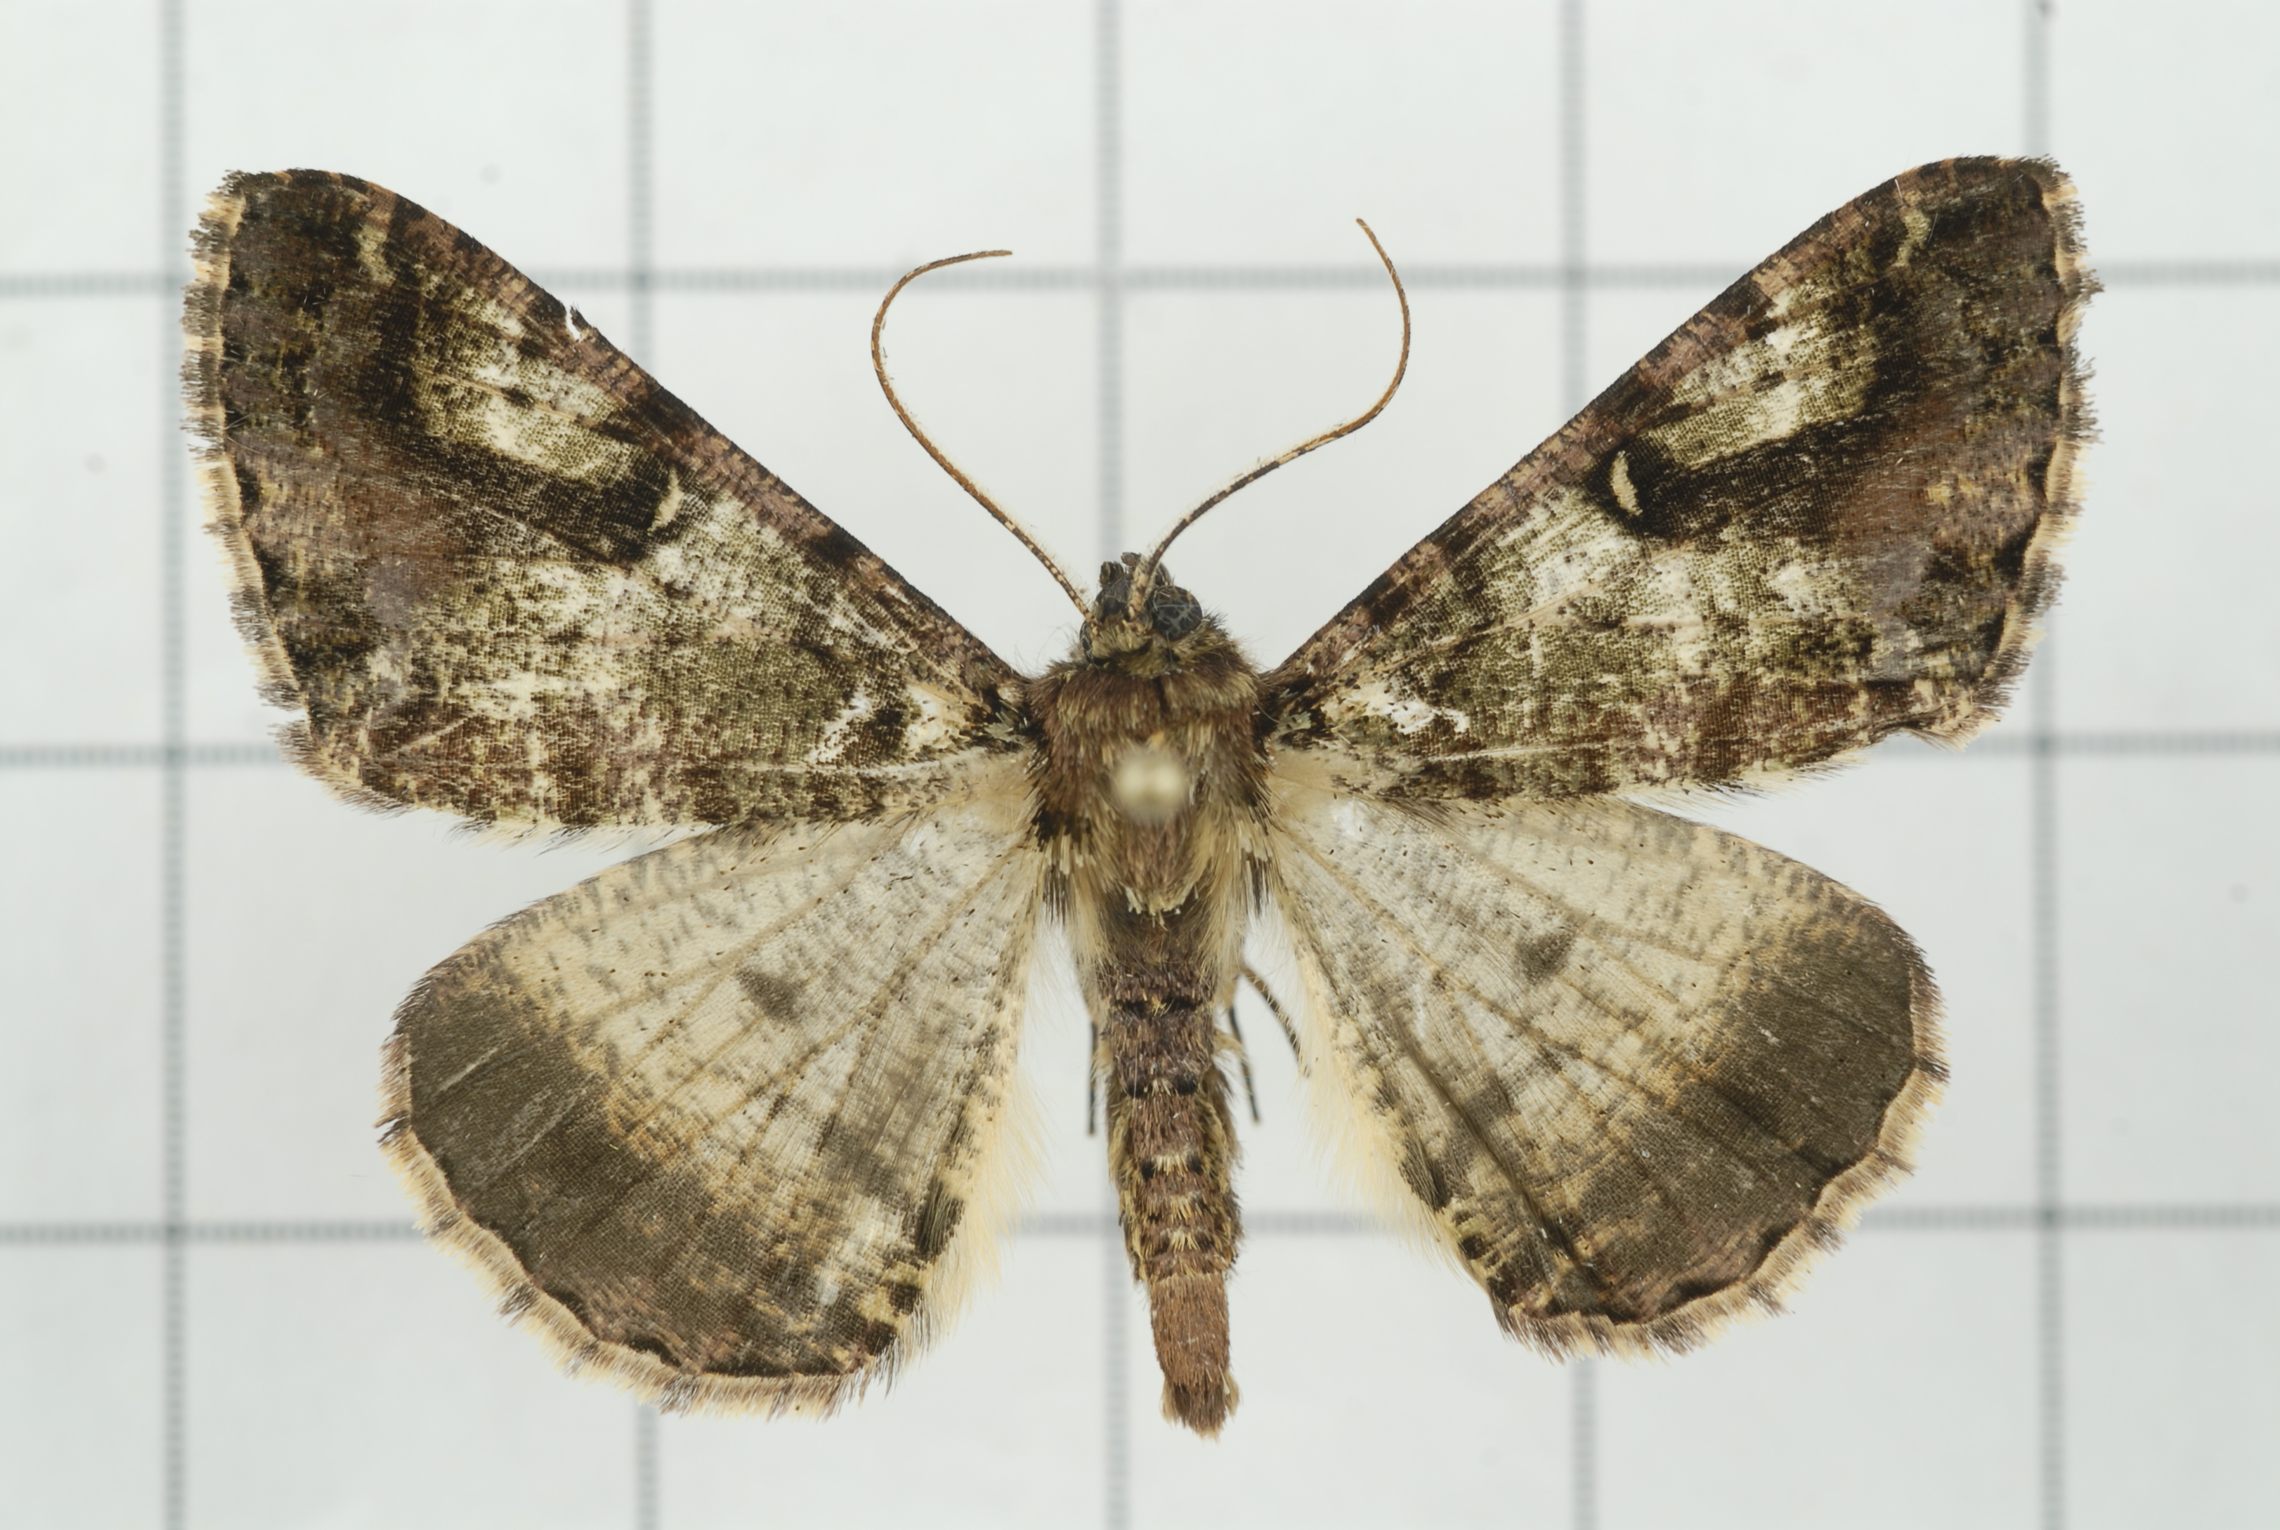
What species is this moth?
Gasterocome pannosaria orta
